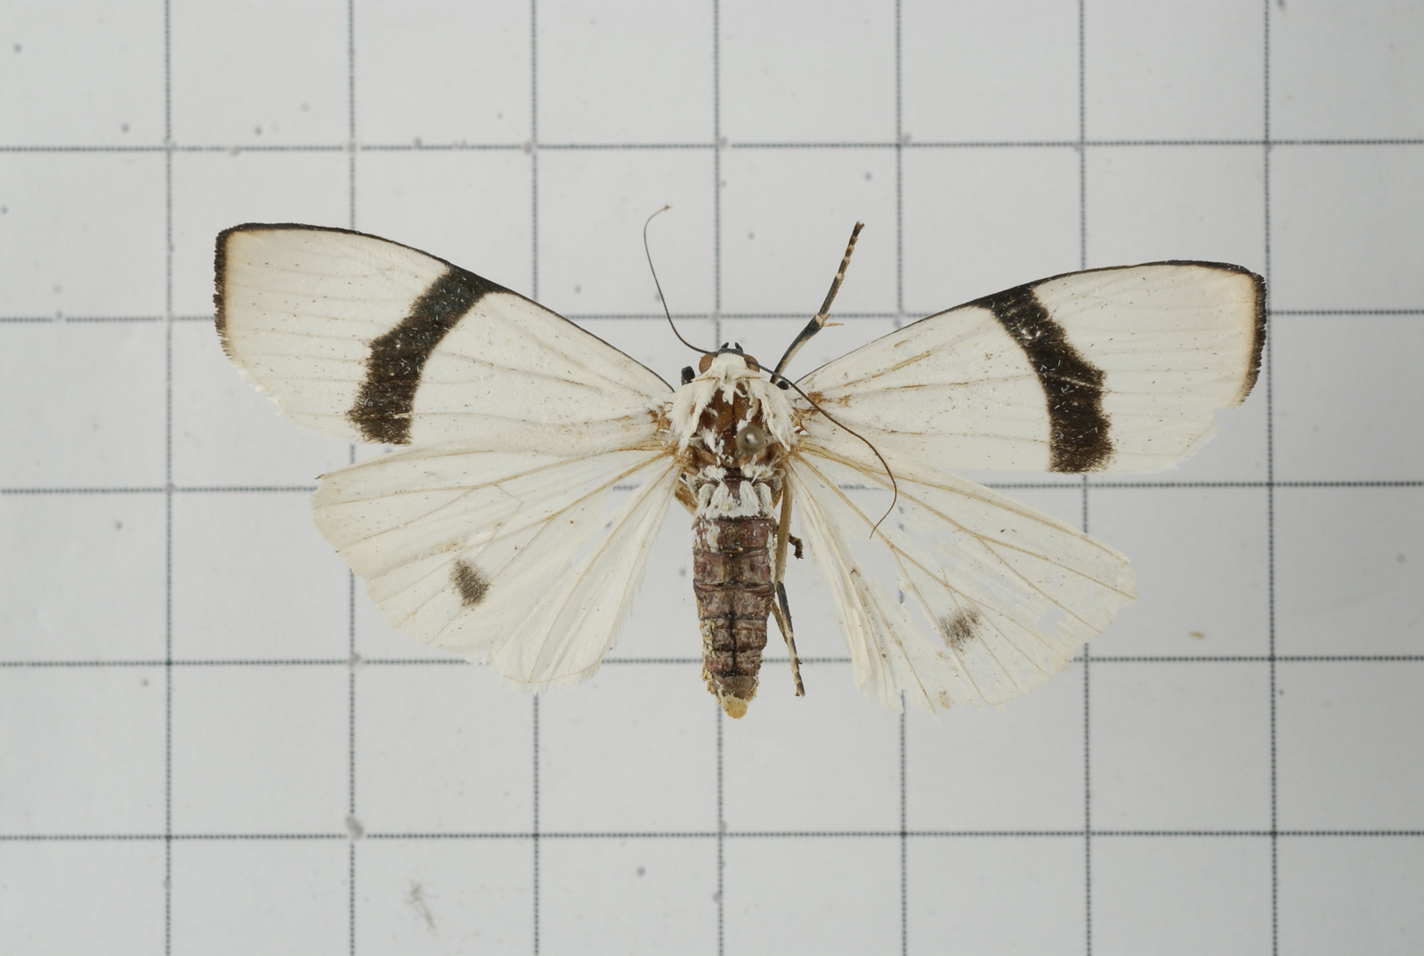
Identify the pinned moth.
Vamuna alboluteora
